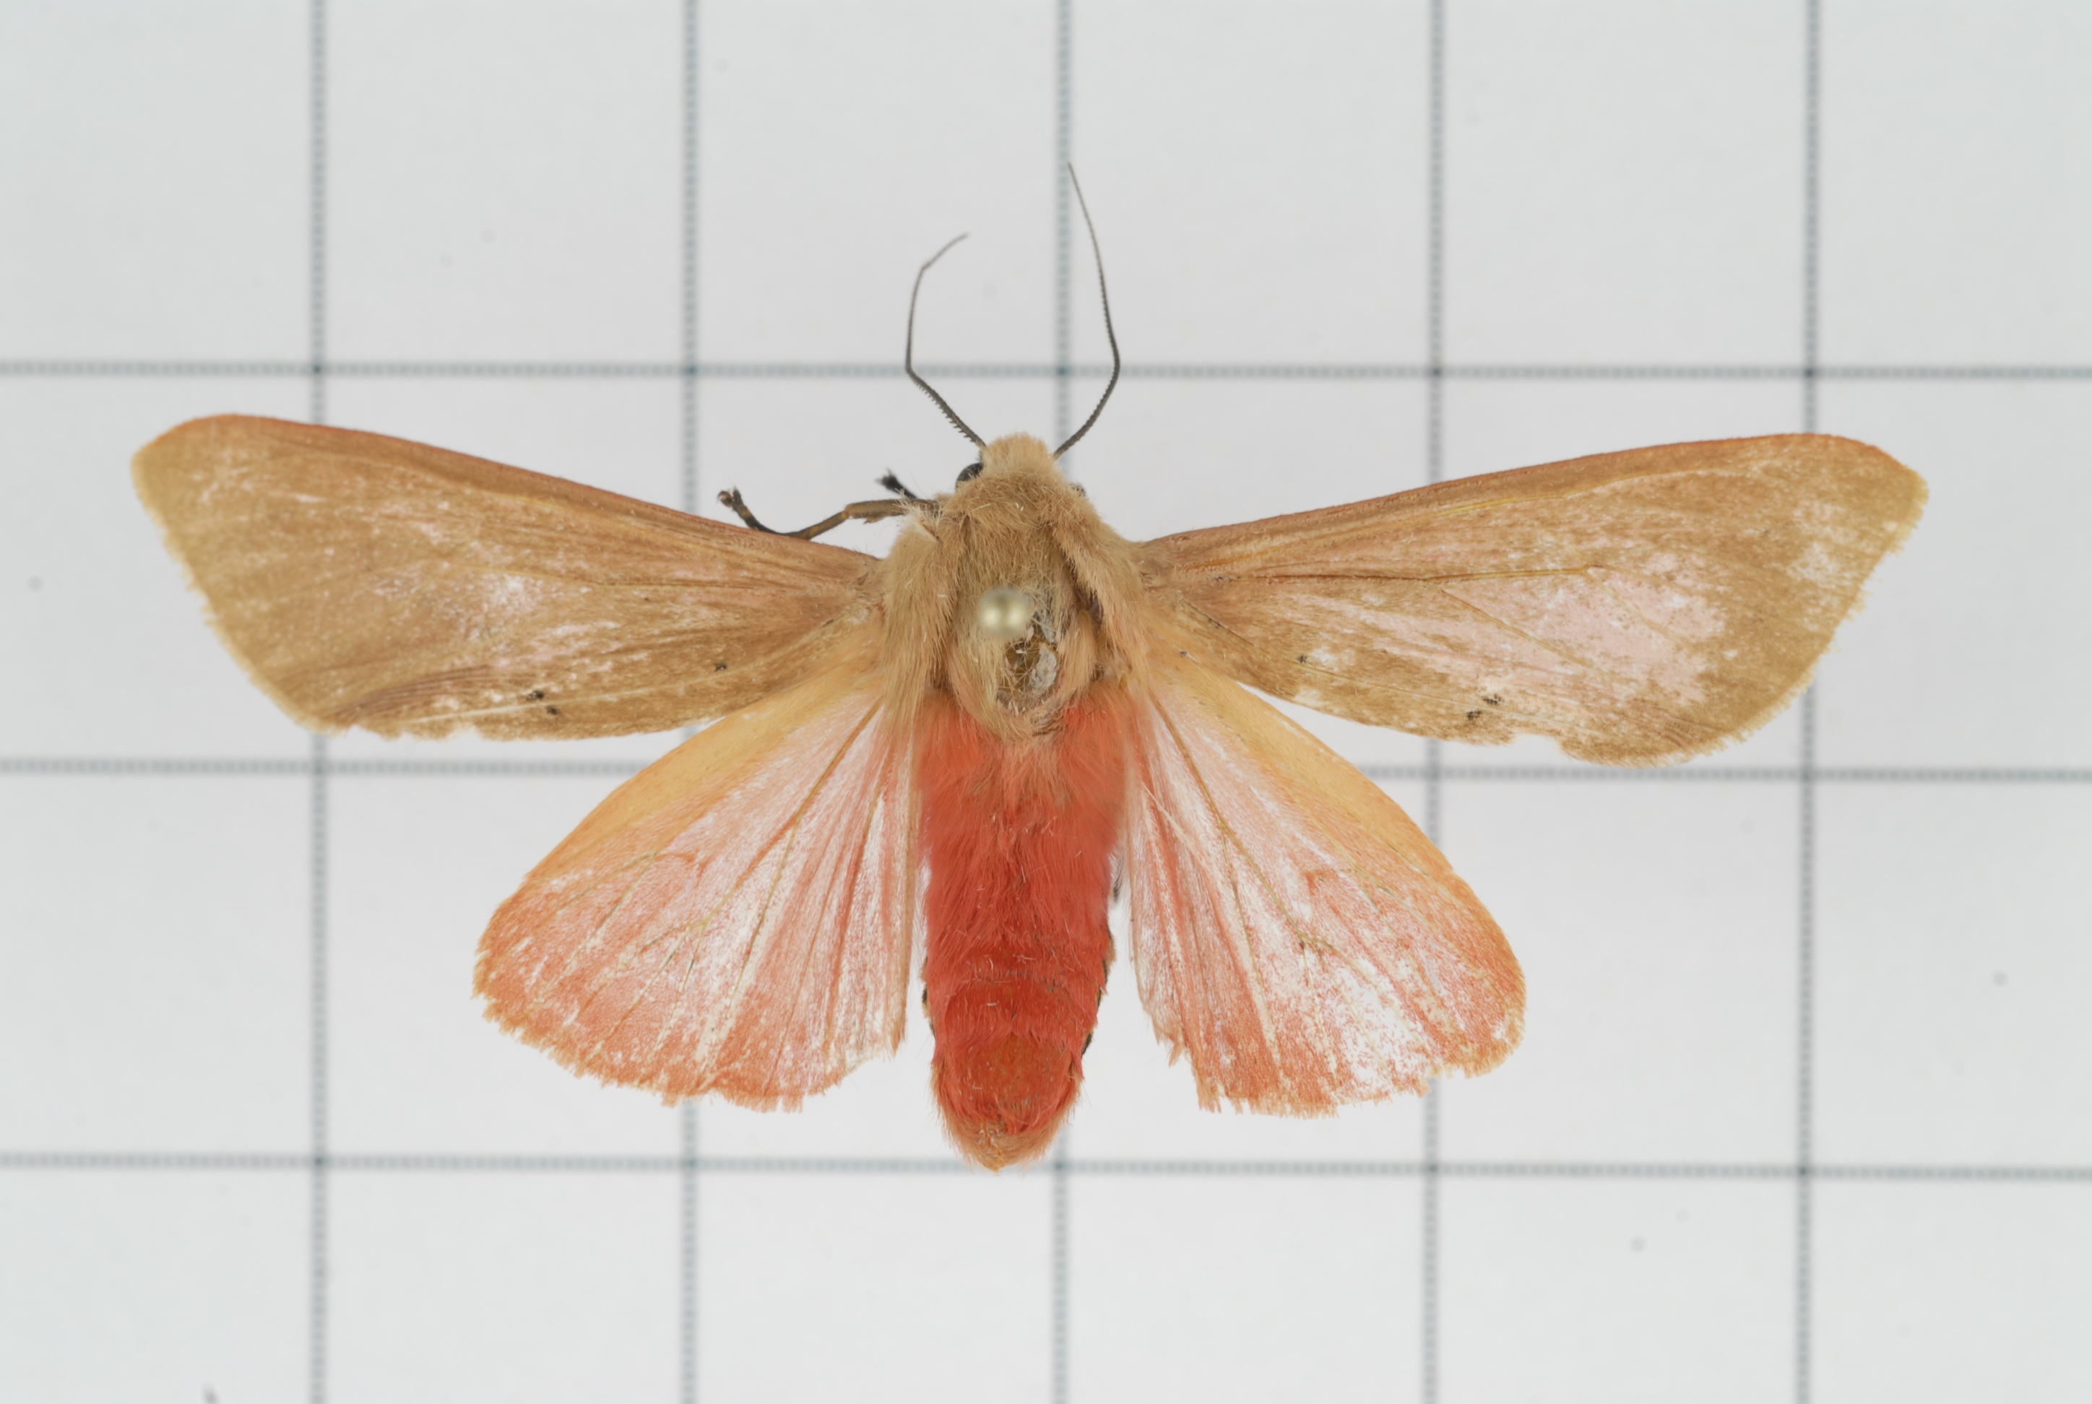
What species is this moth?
Spilarctia wilemani
